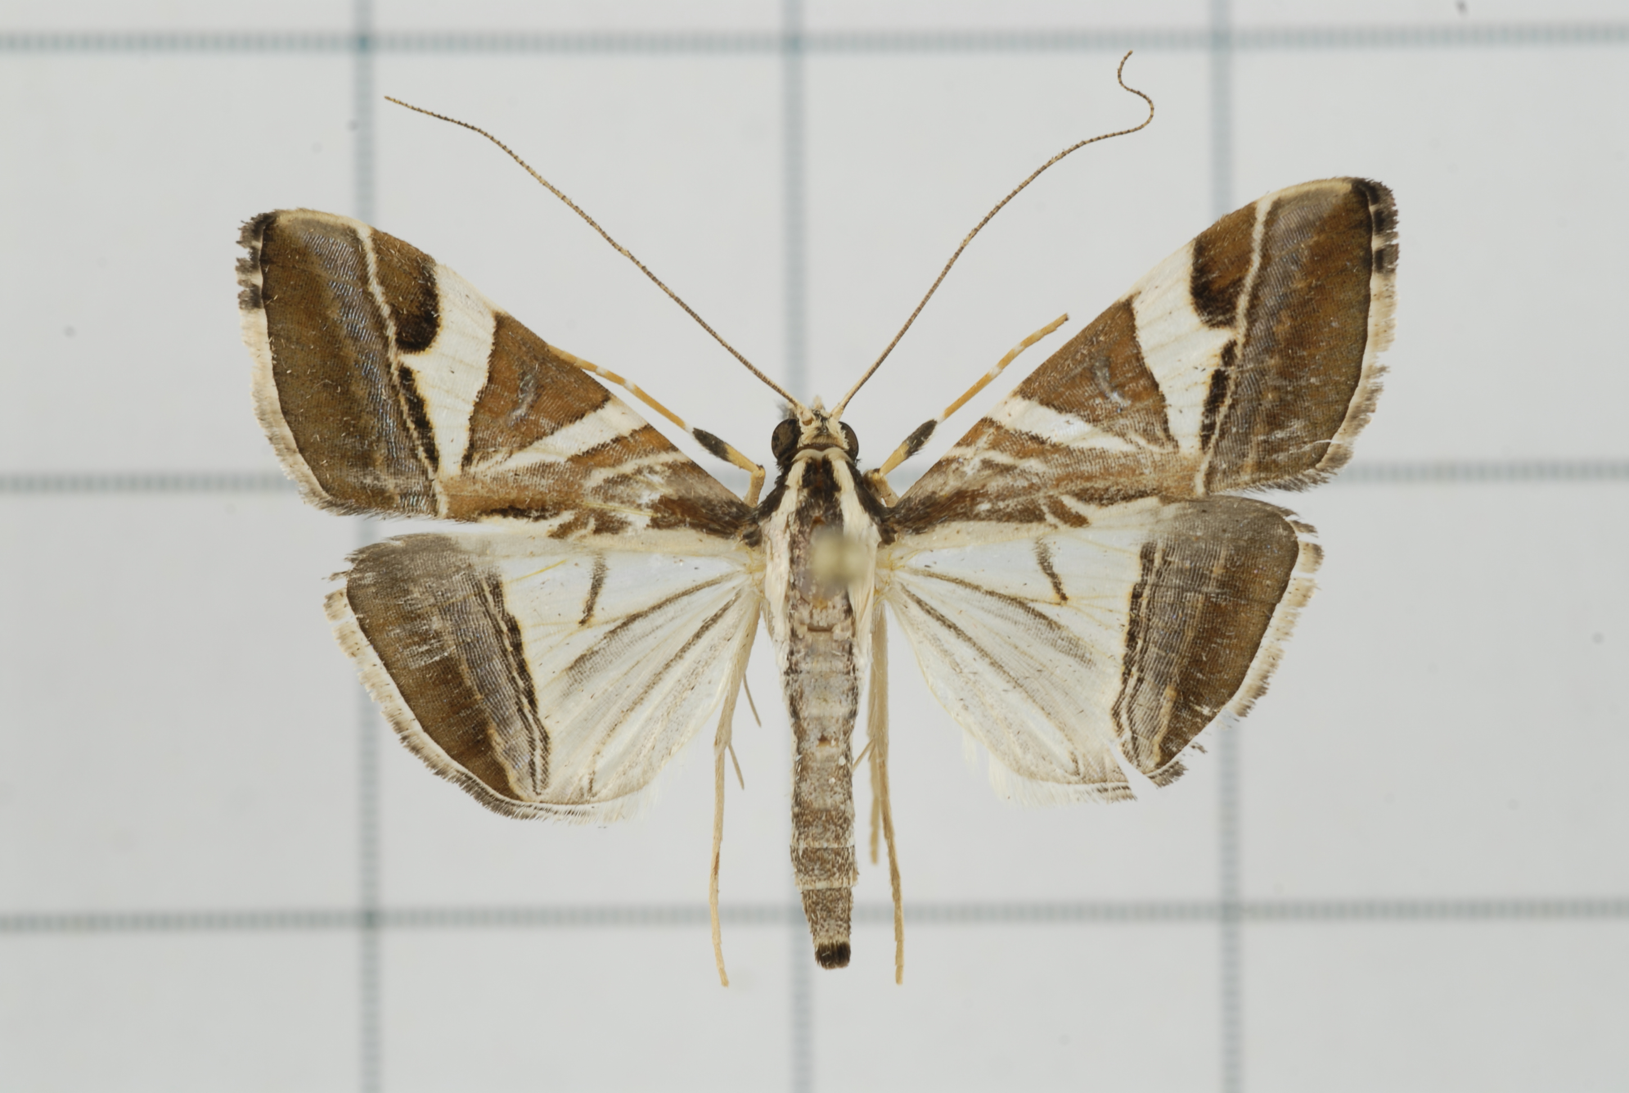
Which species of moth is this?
Agrioglypta itysalis
